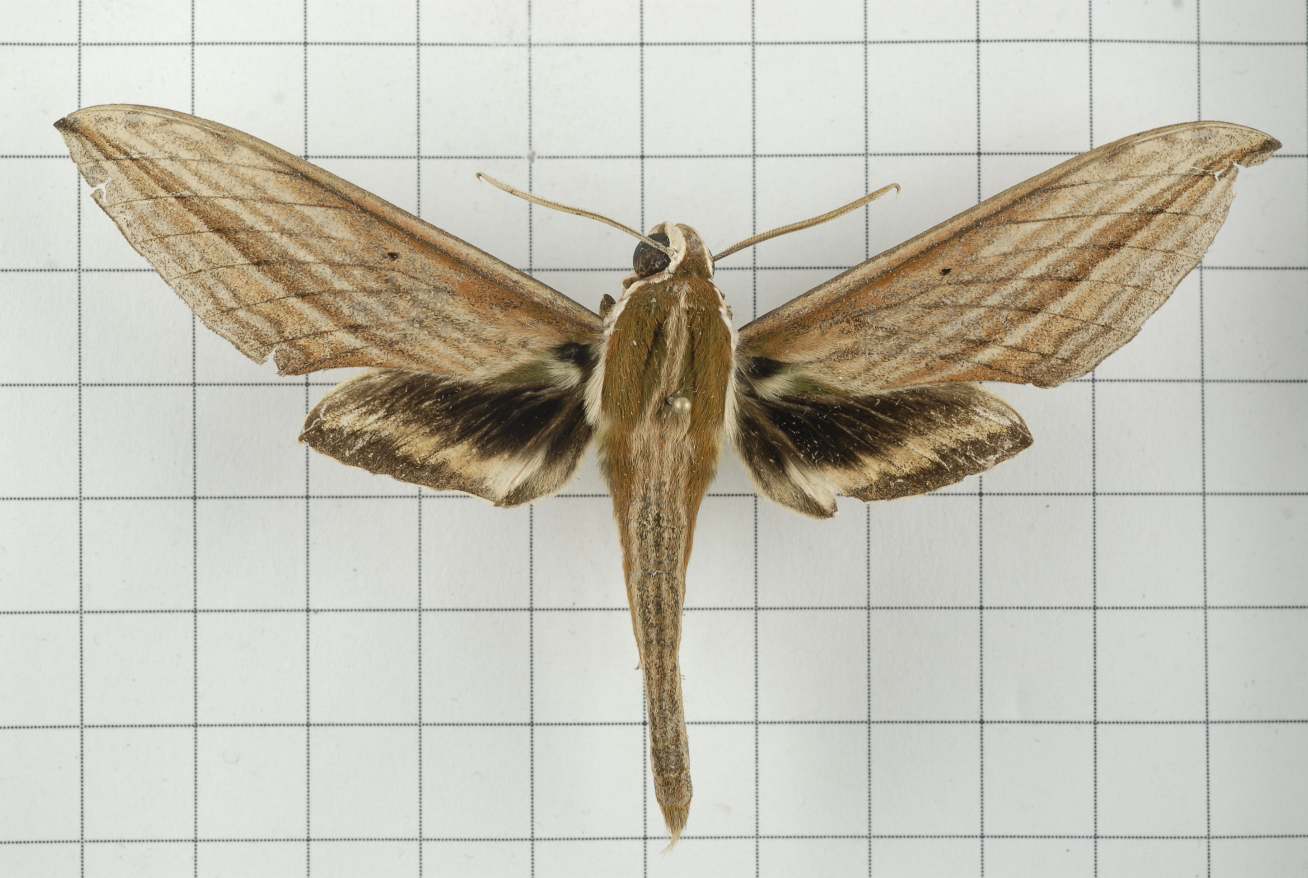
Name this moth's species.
Cechetra lineosa
